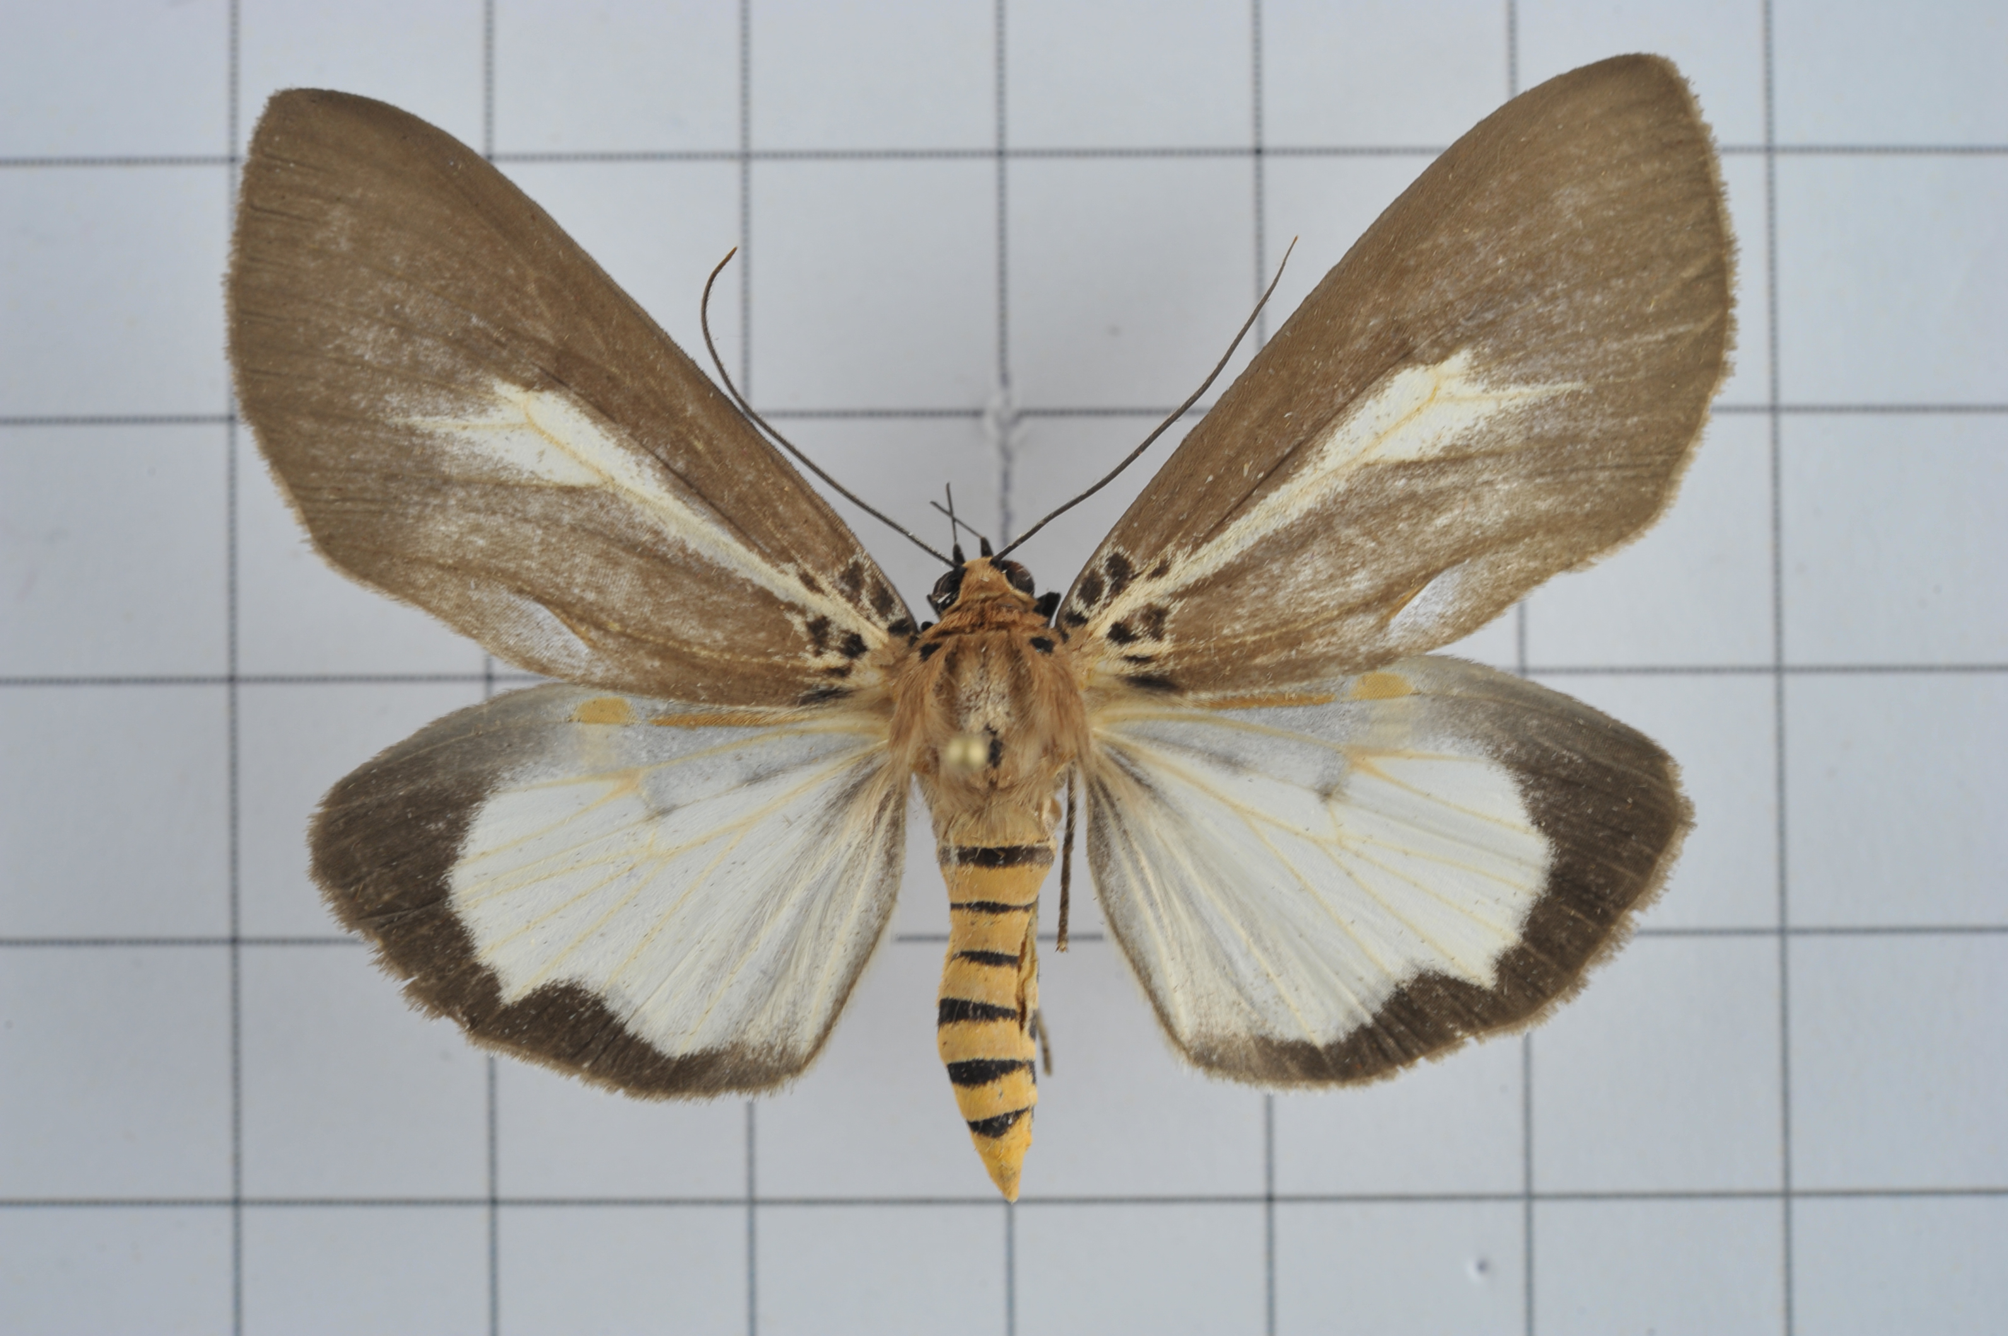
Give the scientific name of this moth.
Asota heliconia zebrina
